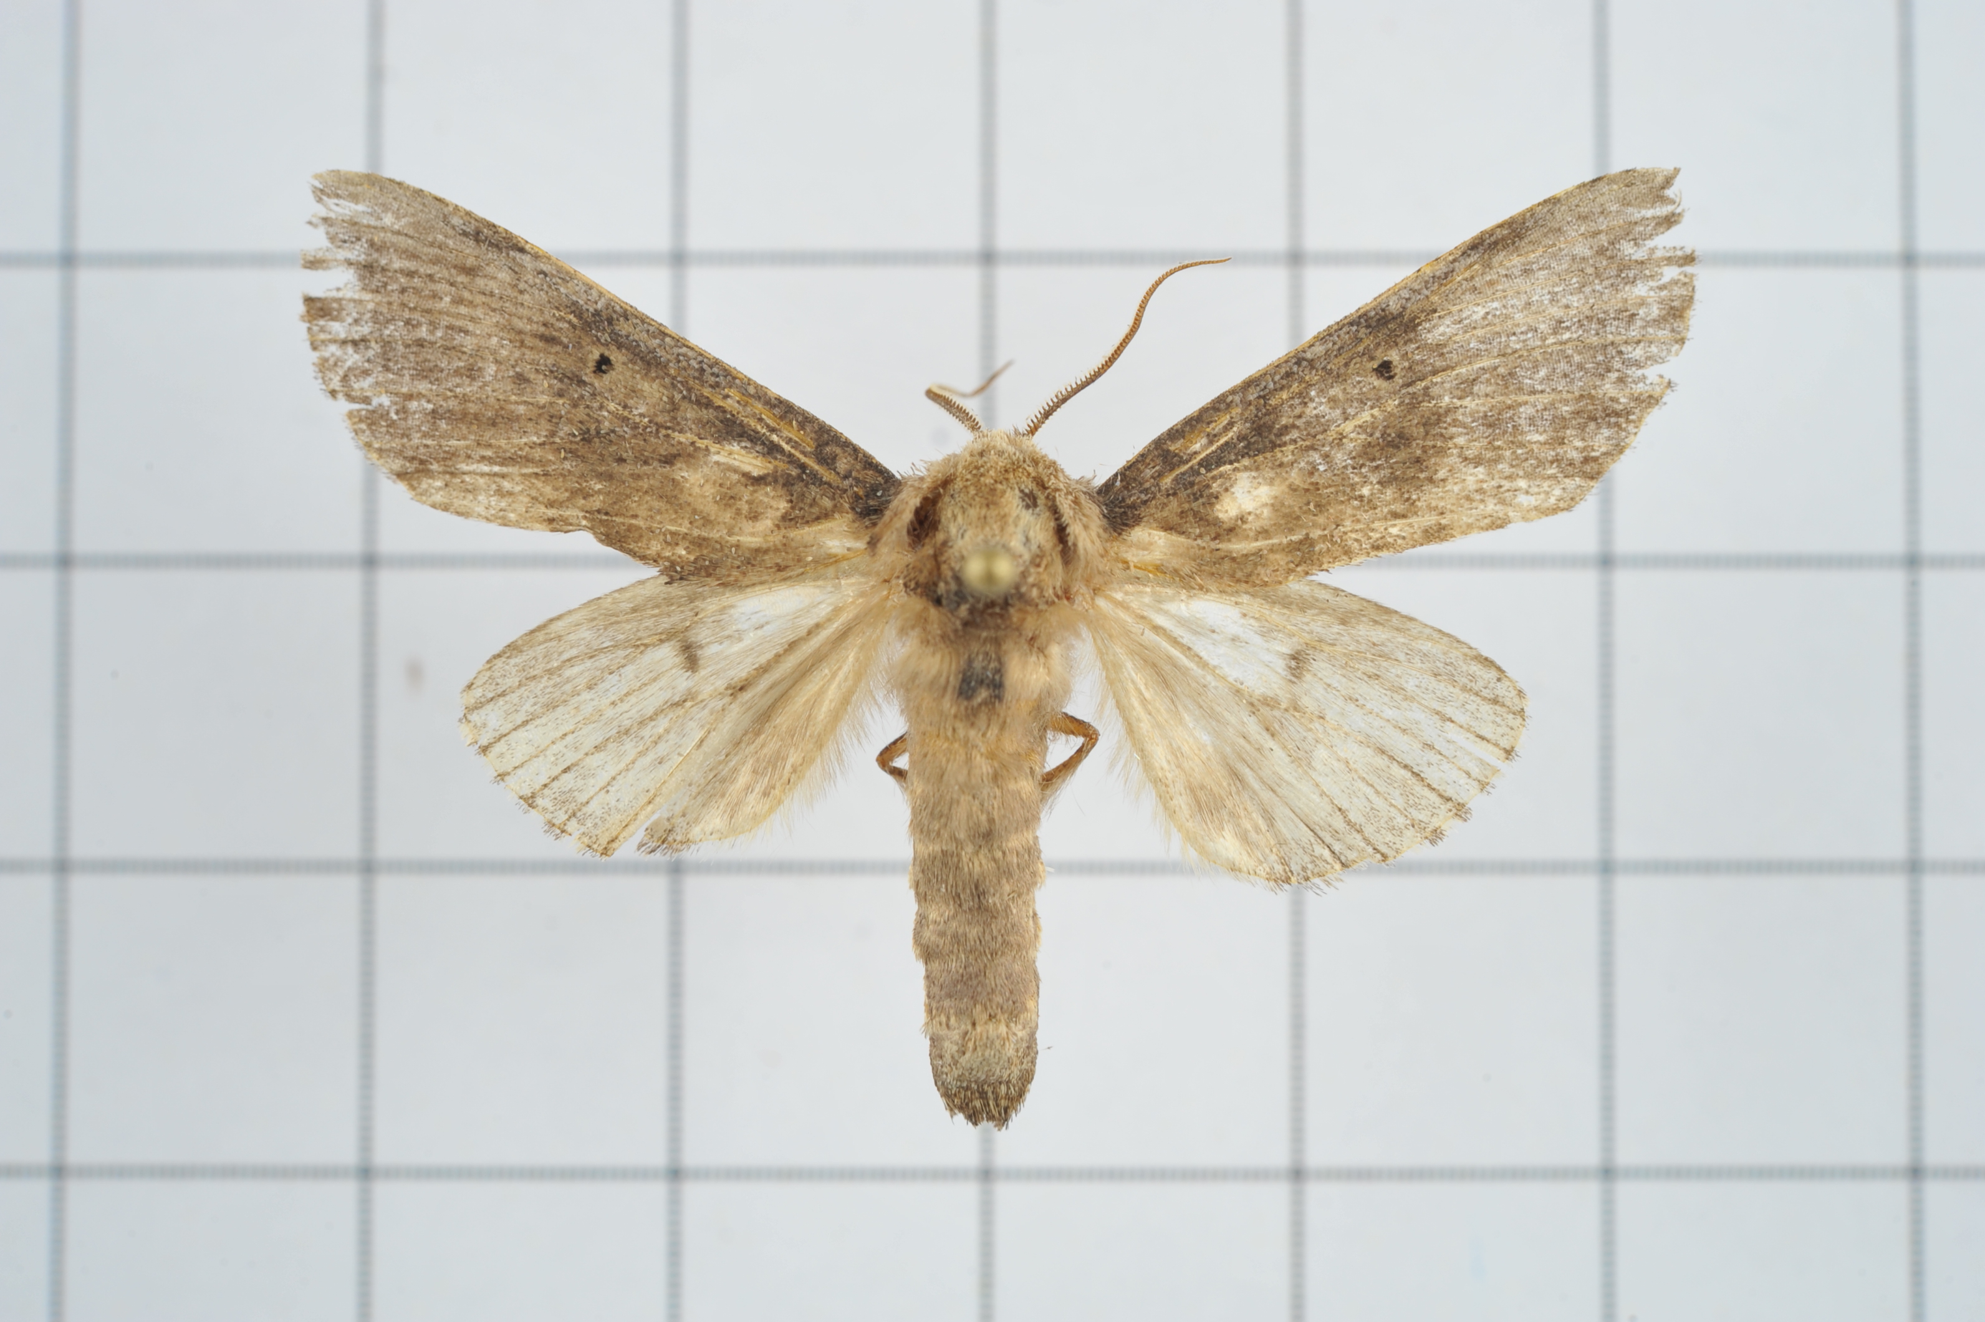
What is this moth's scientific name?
Norracoides basinotata
